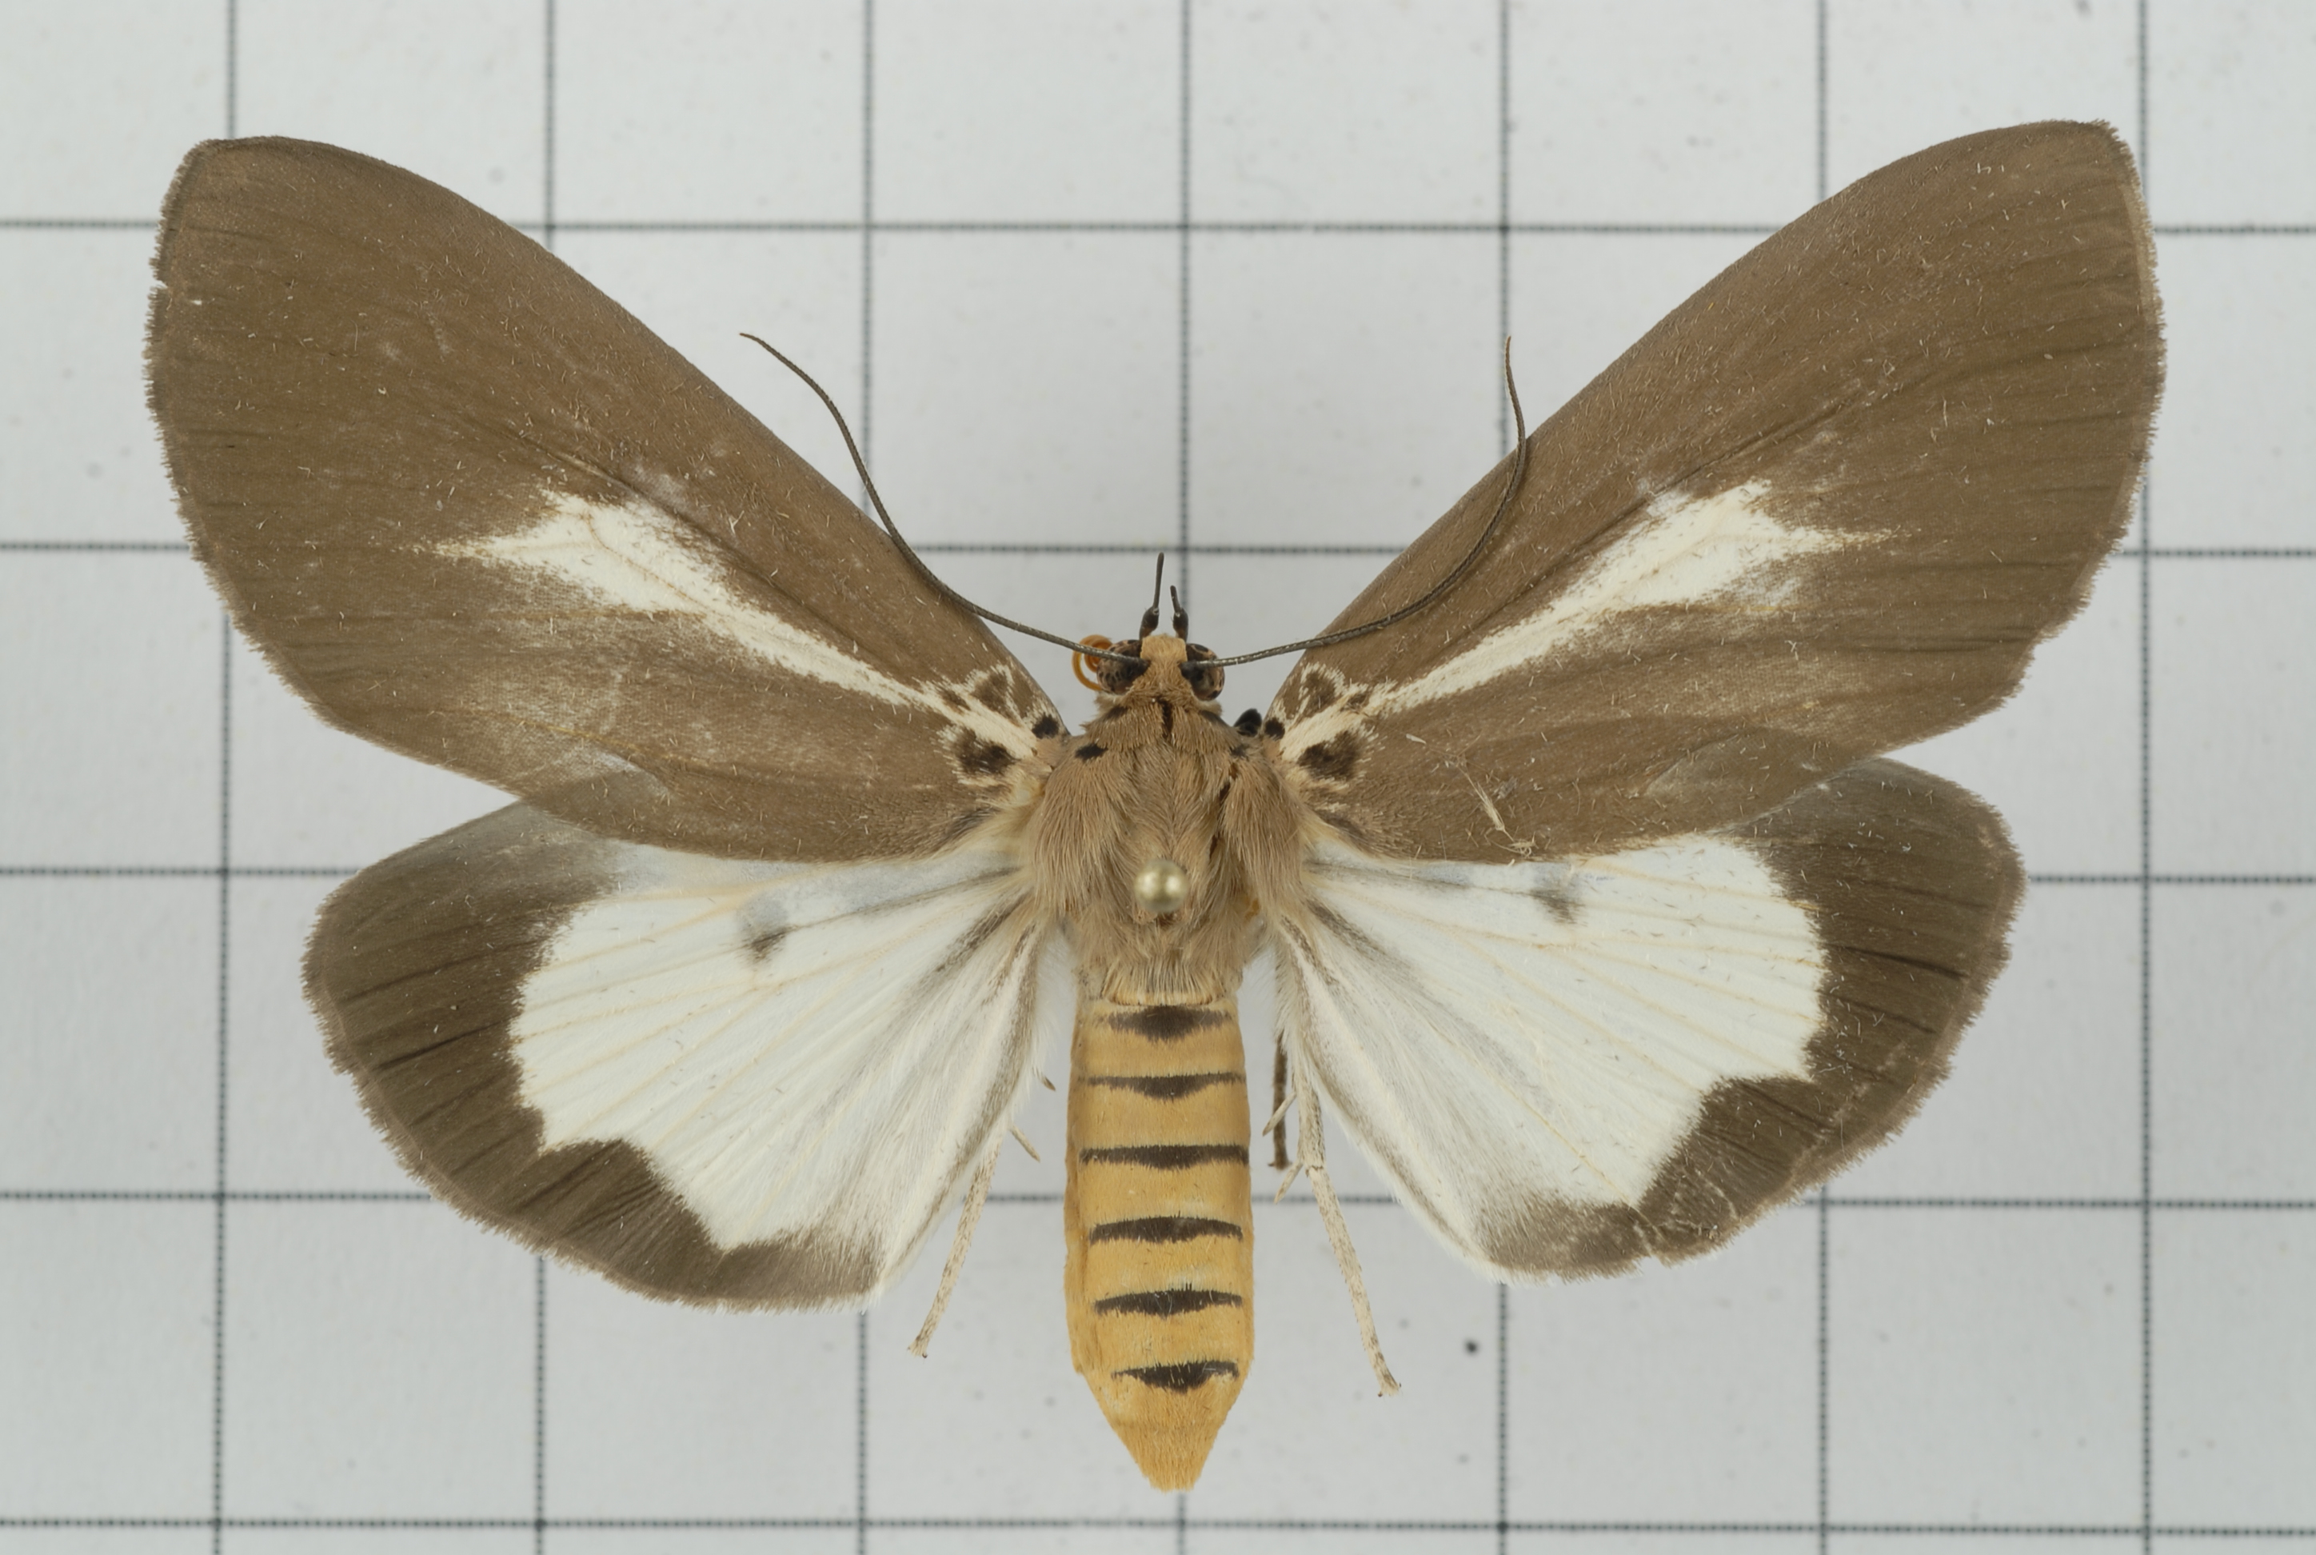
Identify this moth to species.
Asota heliconia zebrina
